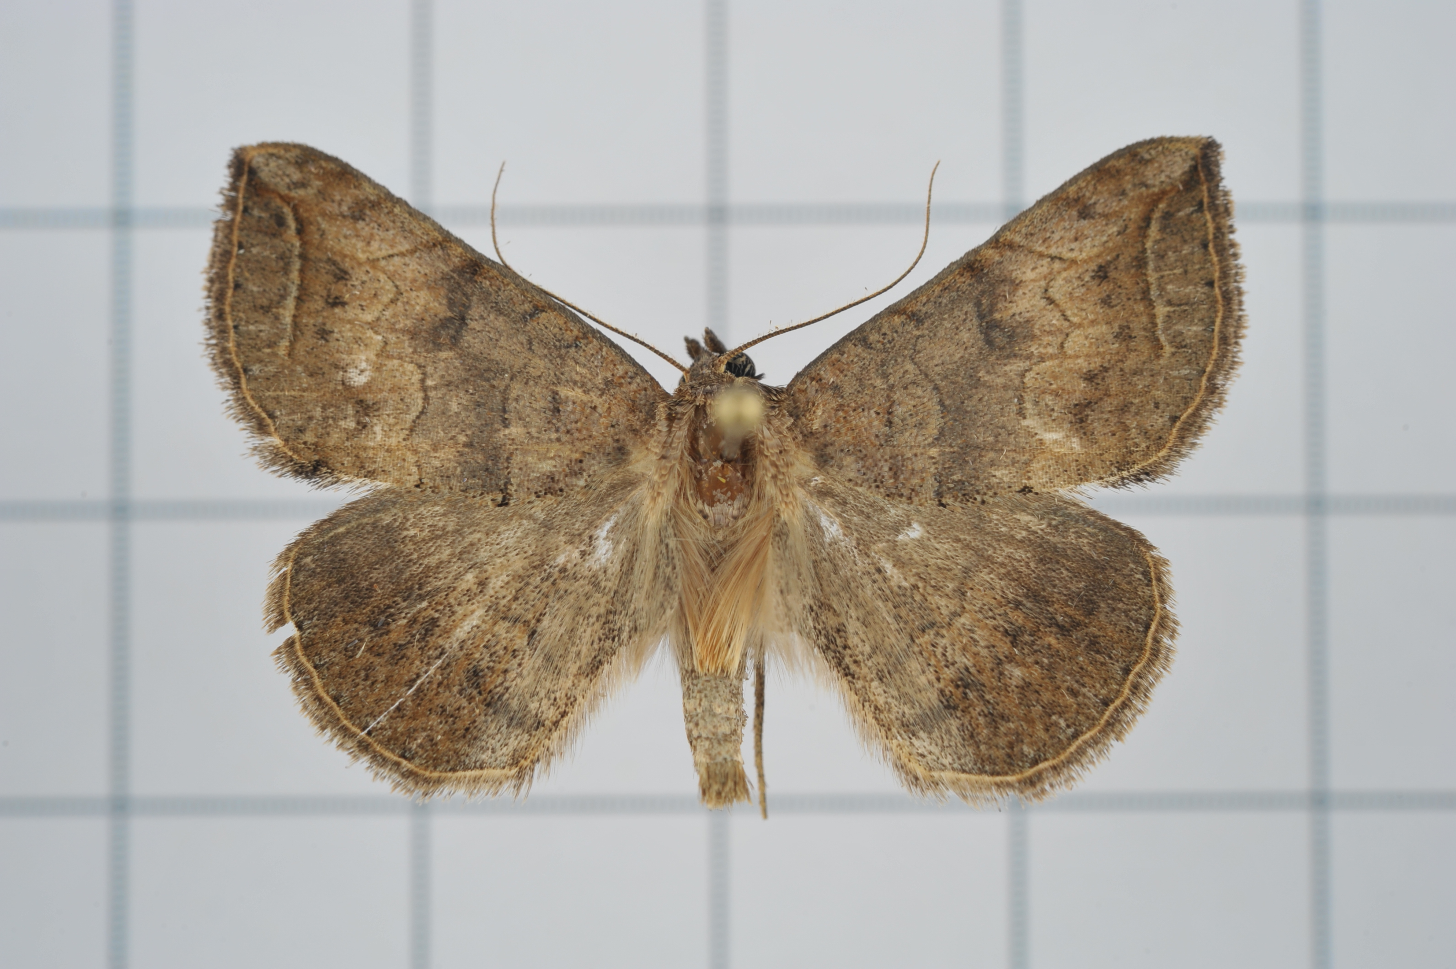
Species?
Blasticorhinus rivulosa
